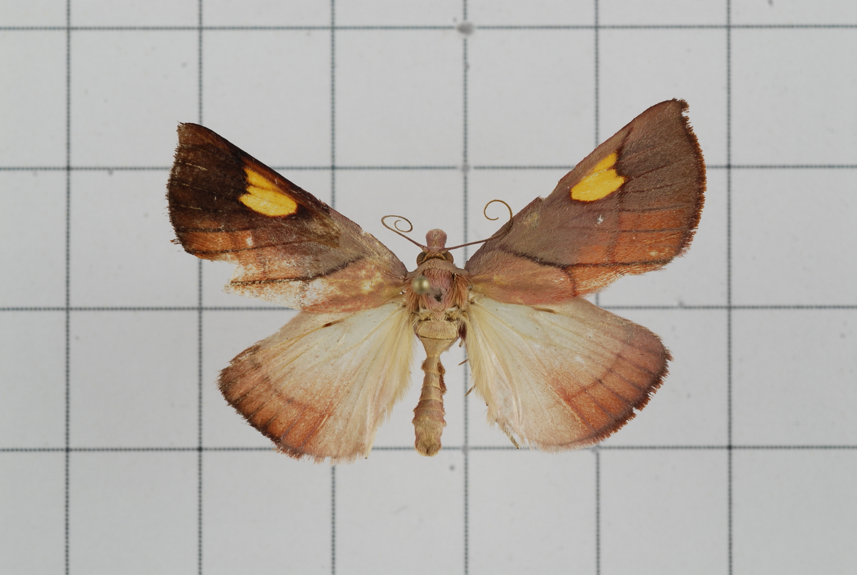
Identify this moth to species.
Orybina flaviplaga
